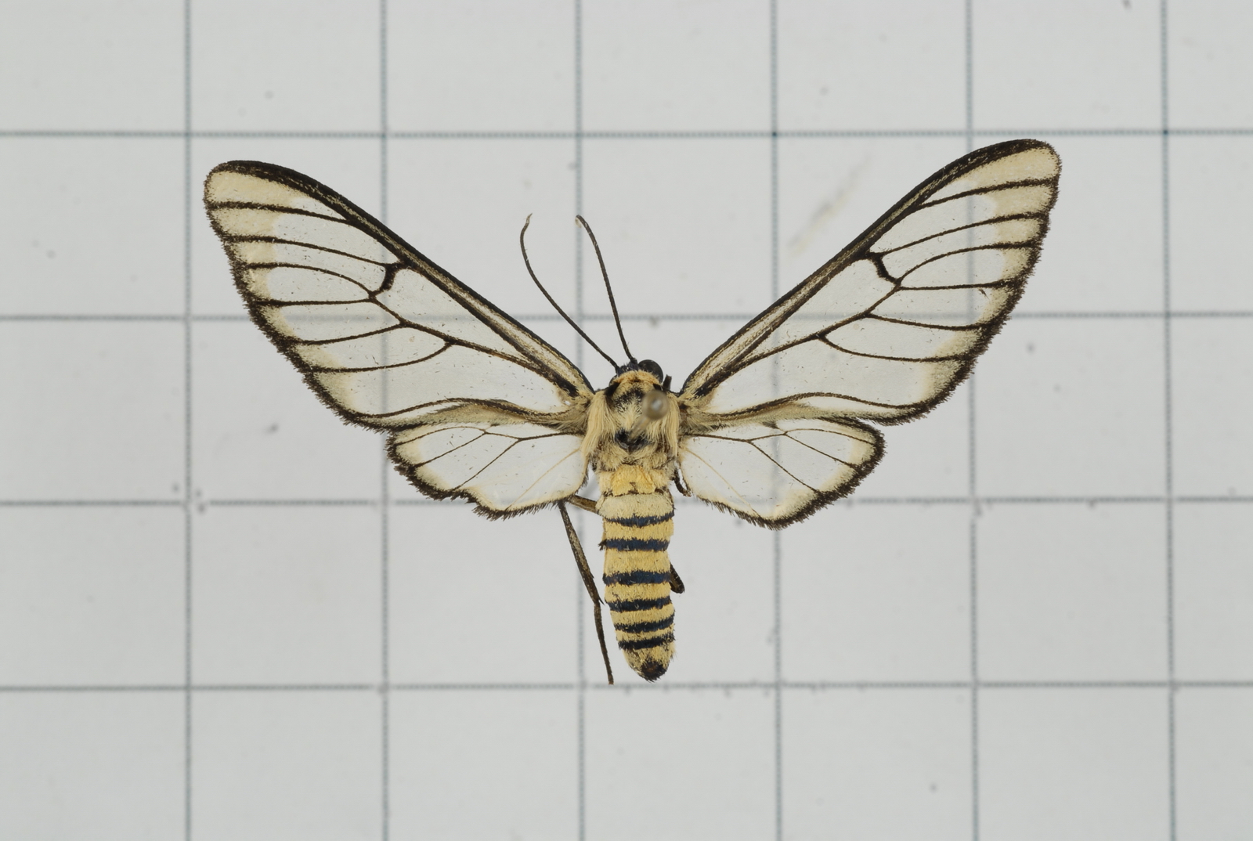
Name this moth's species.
Amata wilemani
